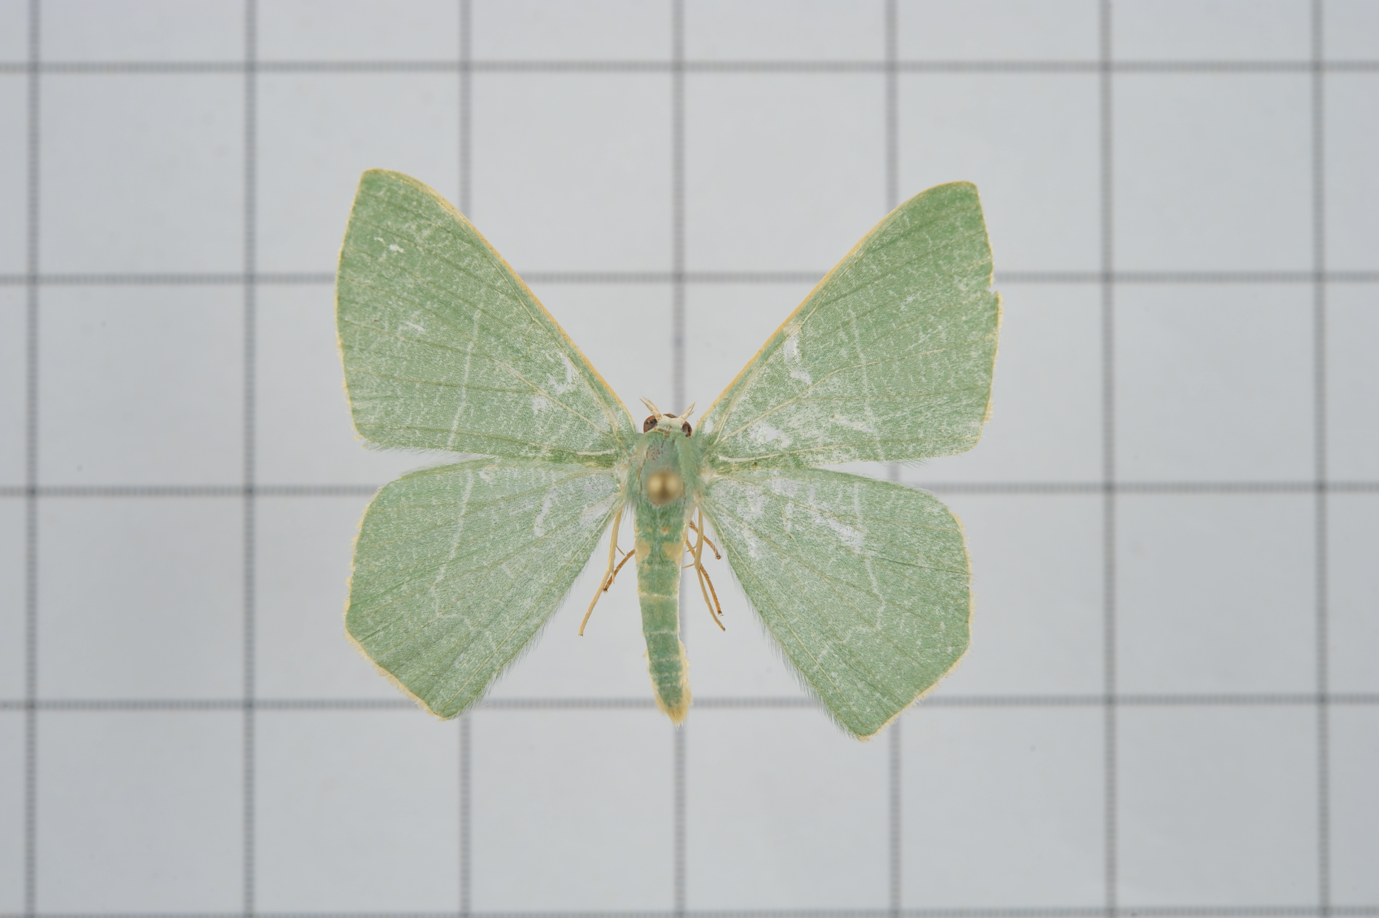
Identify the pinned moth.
Pelagodes subquadraria
